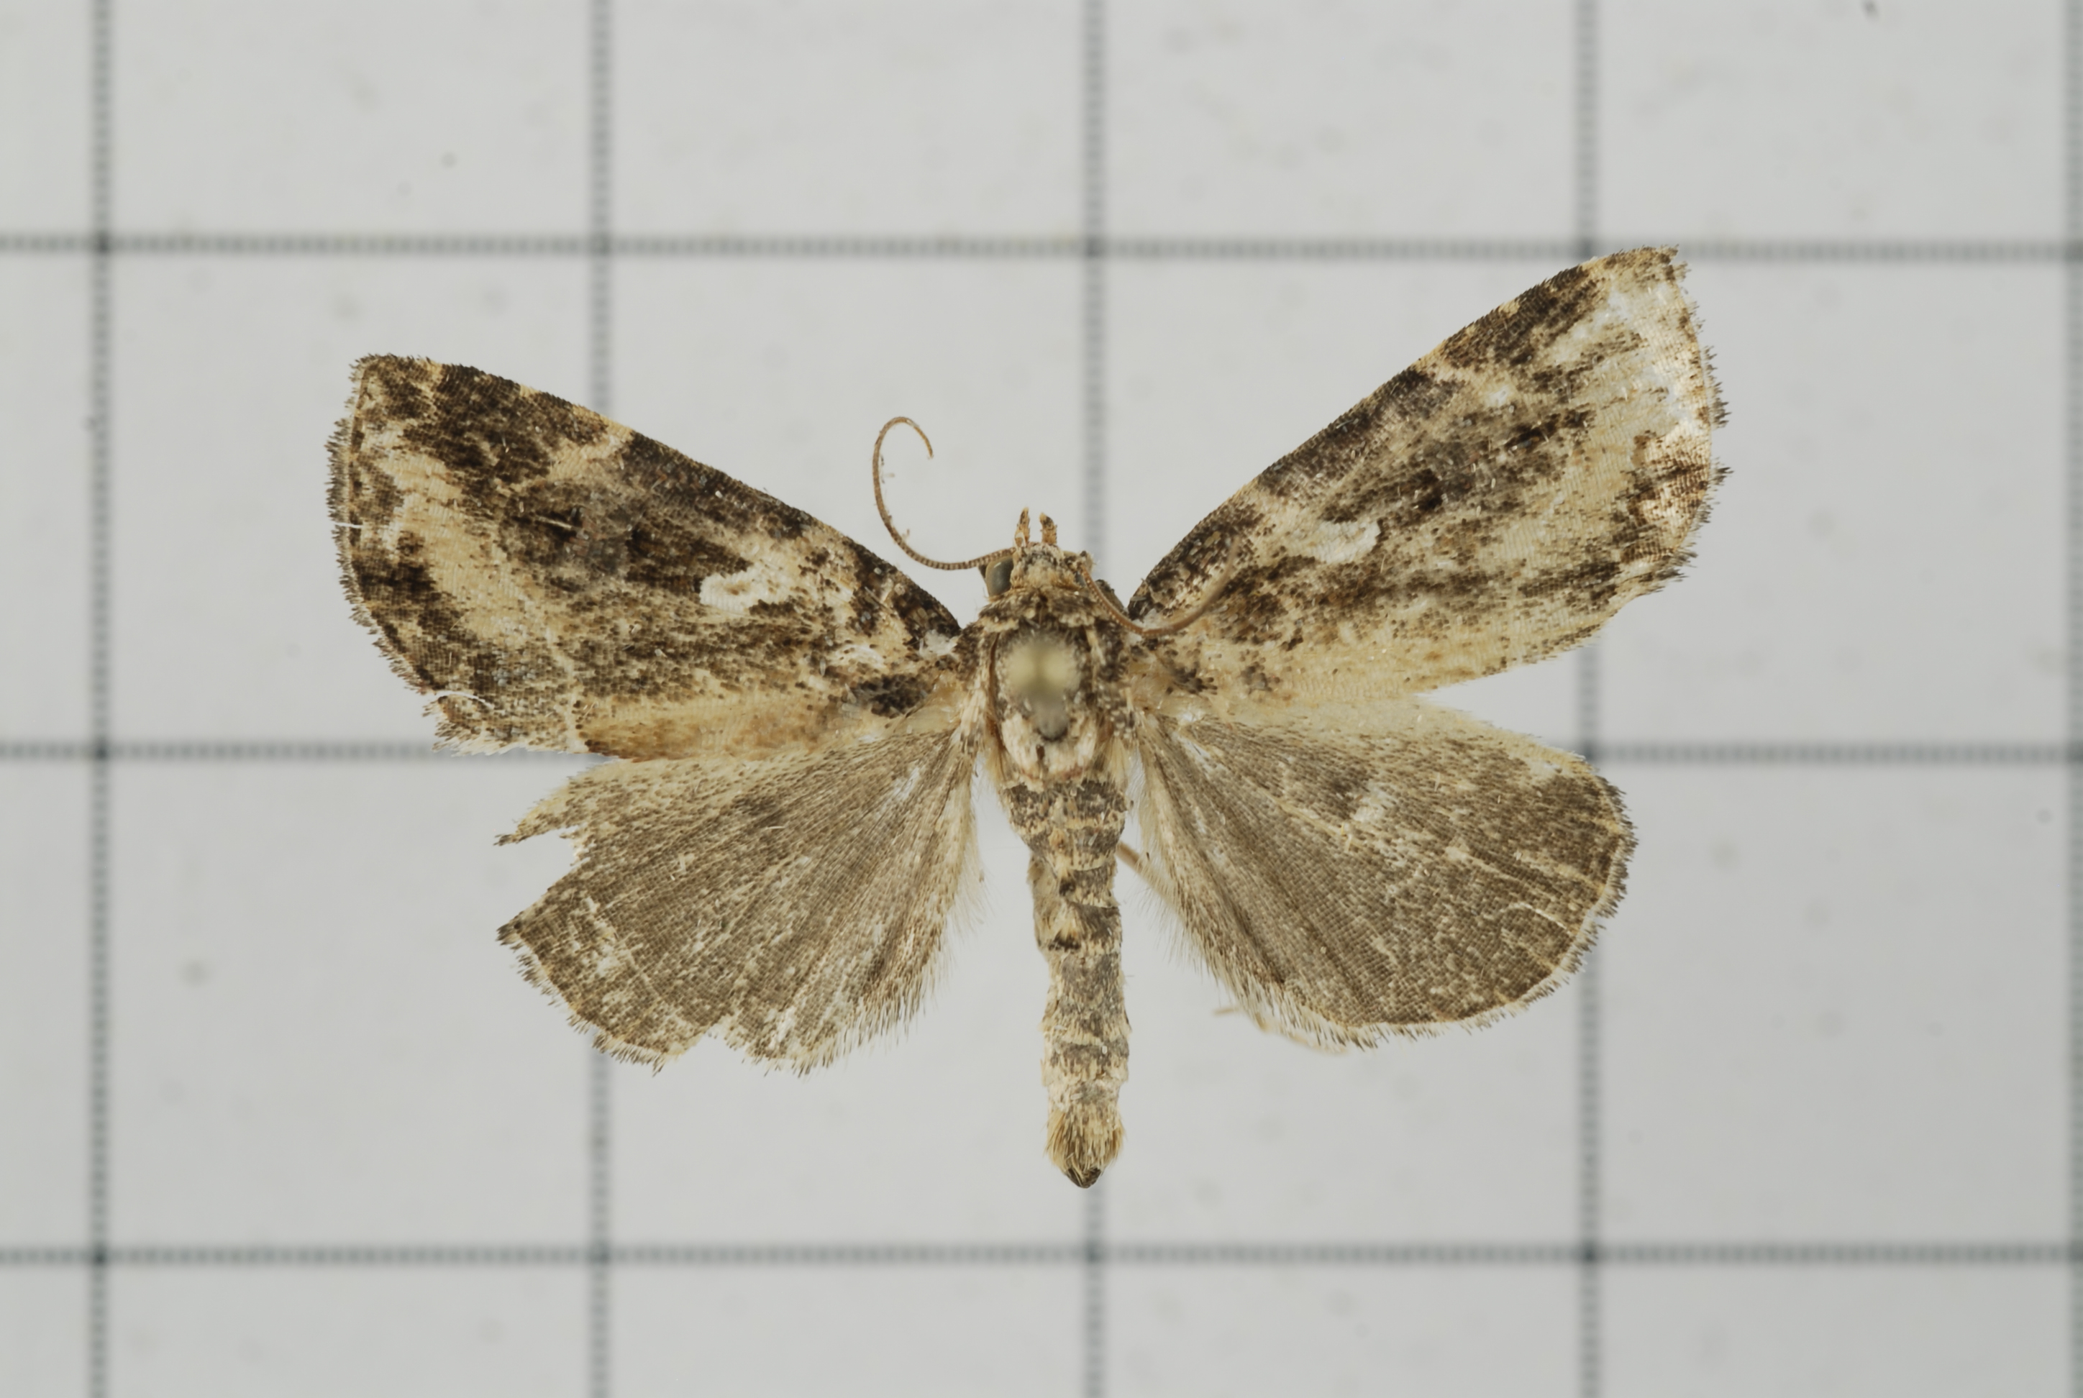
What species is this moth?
Pseudodeltote postvittata
